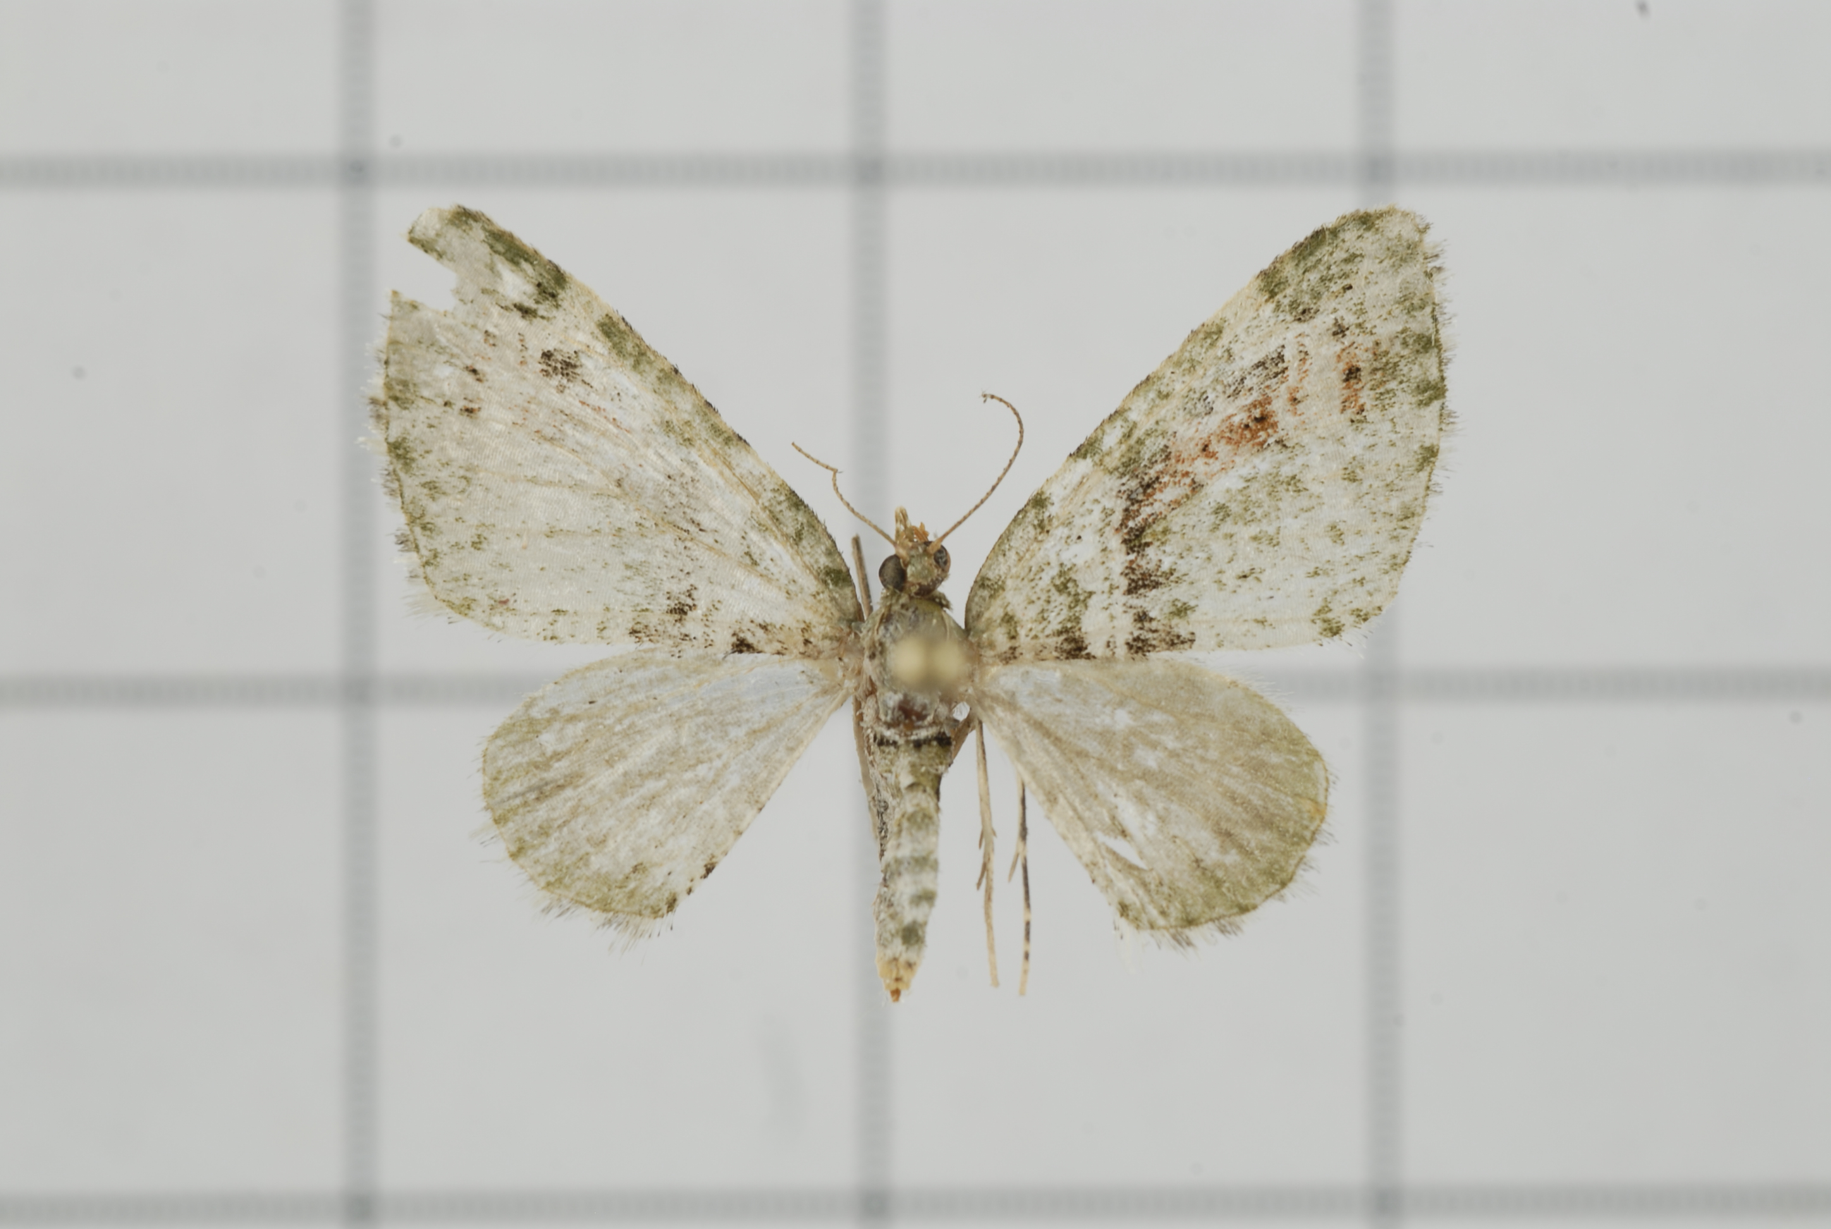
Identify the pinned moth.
Chloroclystis rubroviridis rubroviridis
